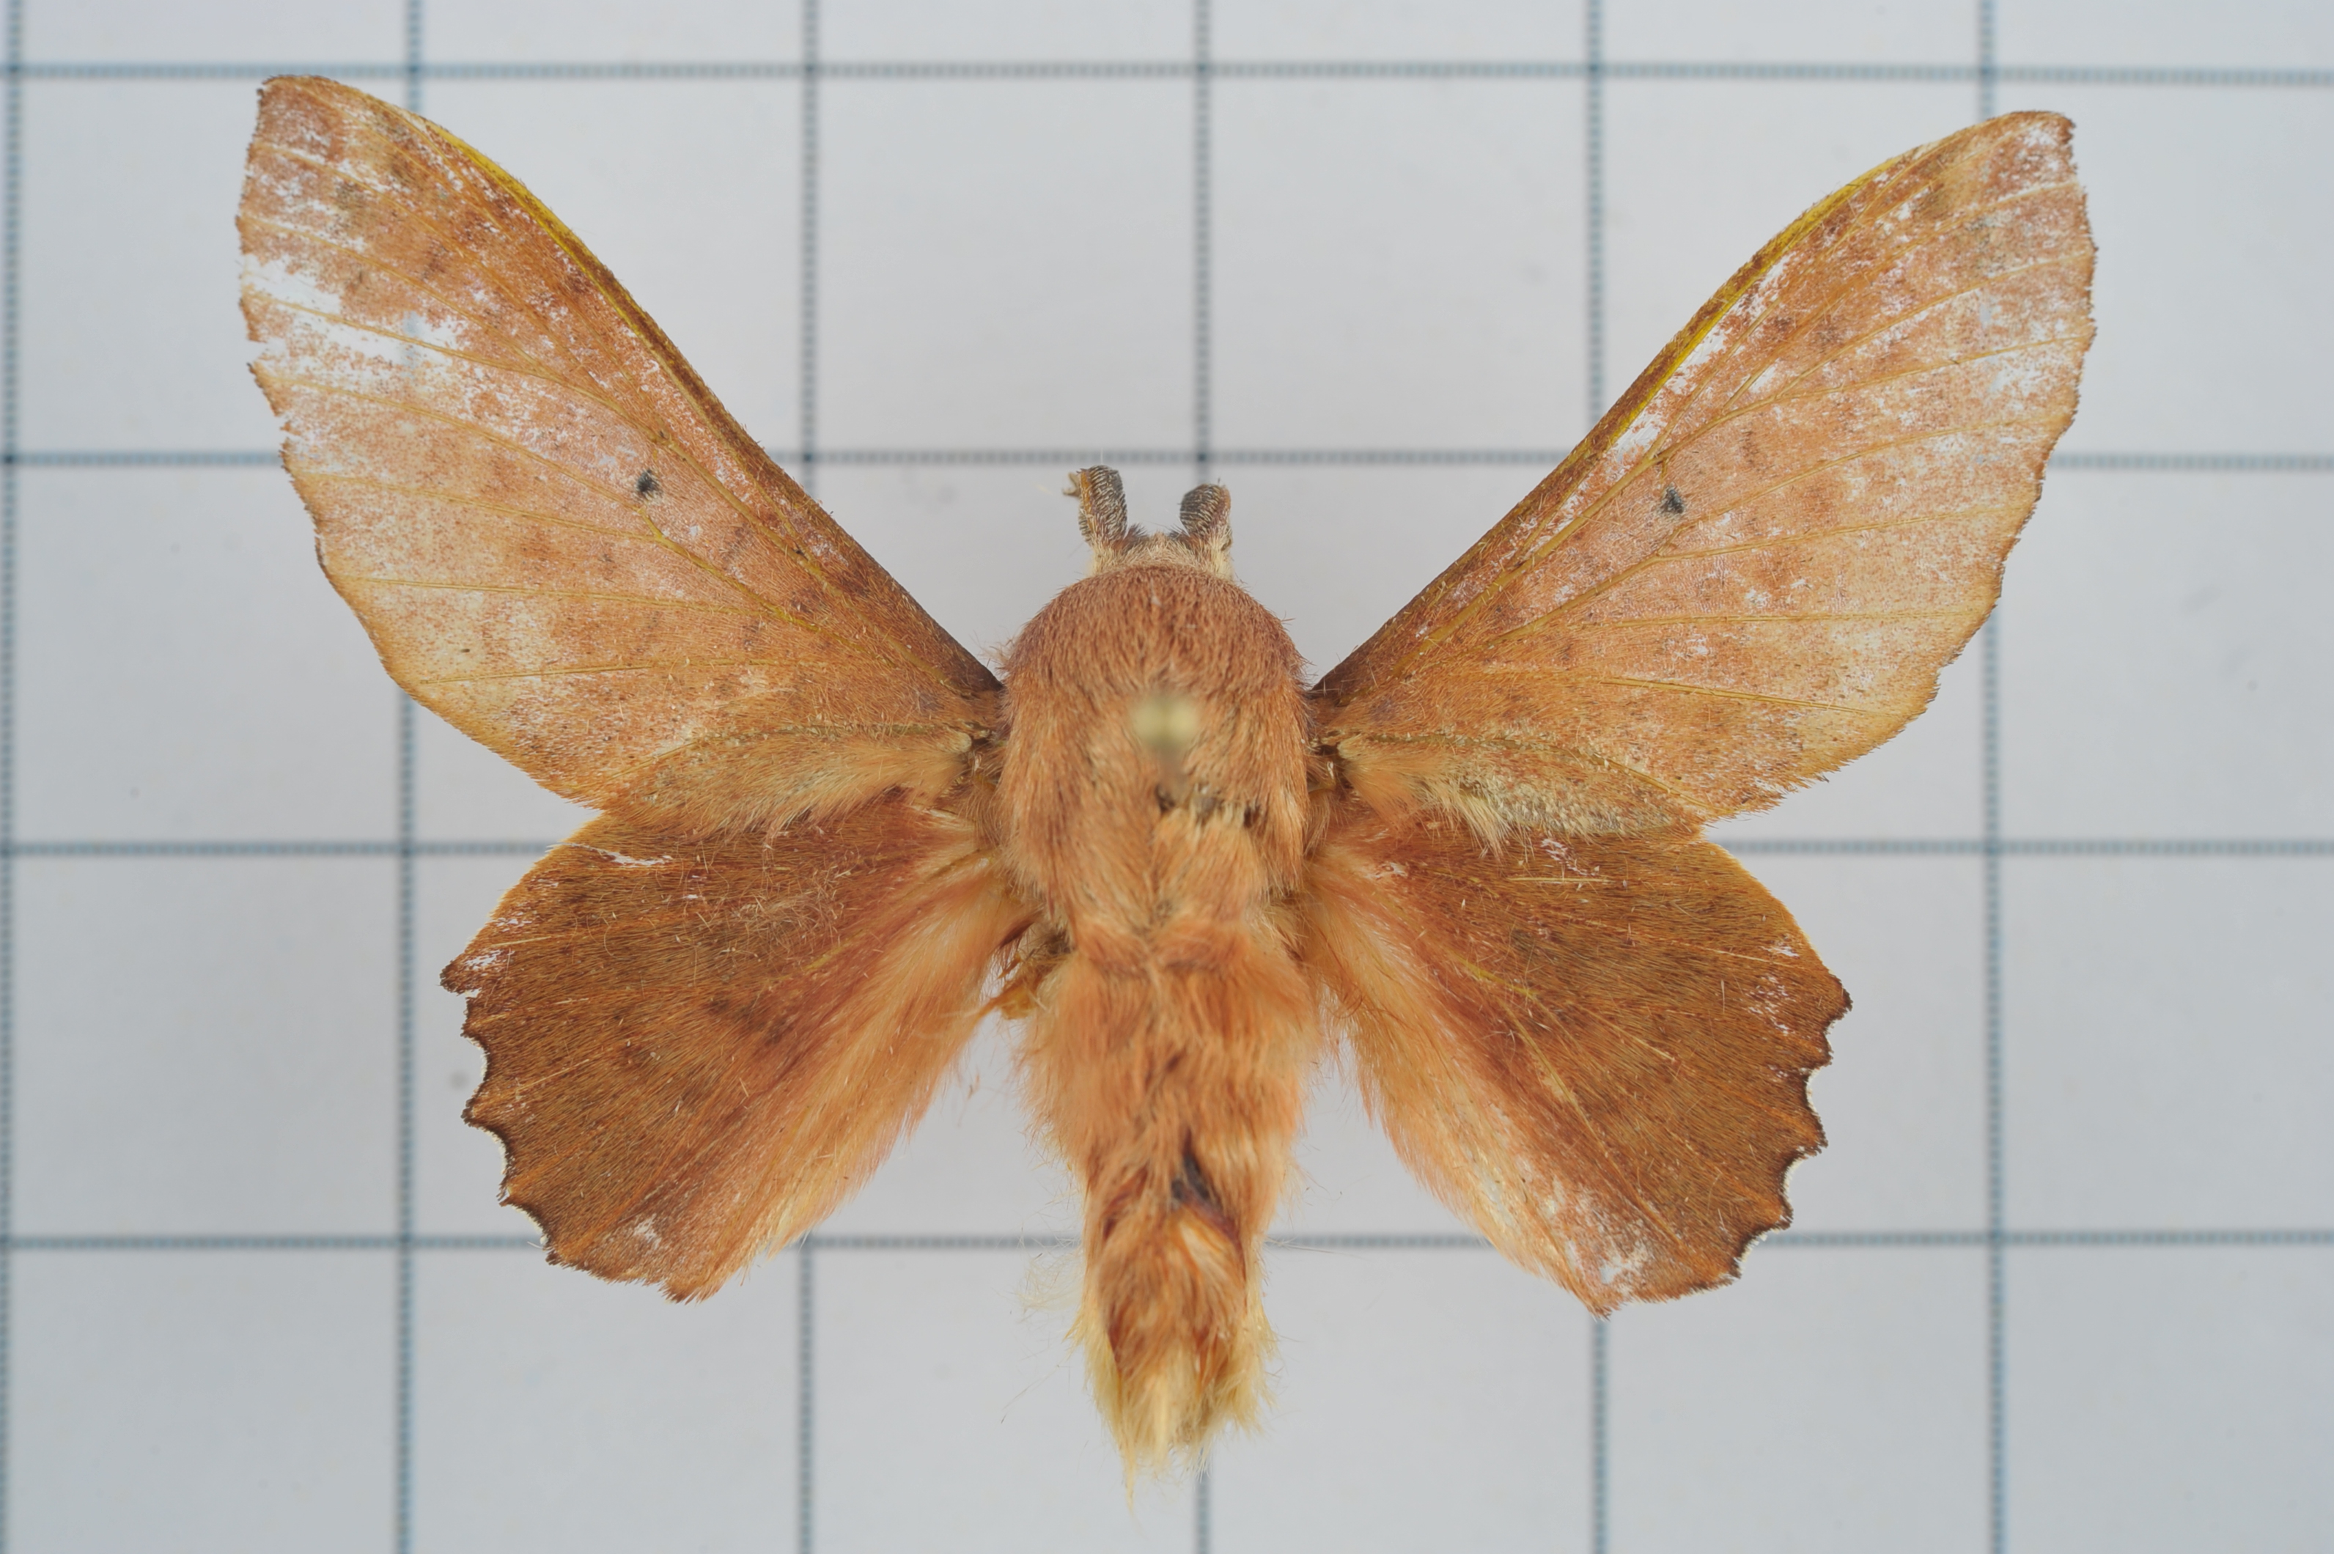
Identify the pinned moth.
Paradoxopla sinuata taiwana
